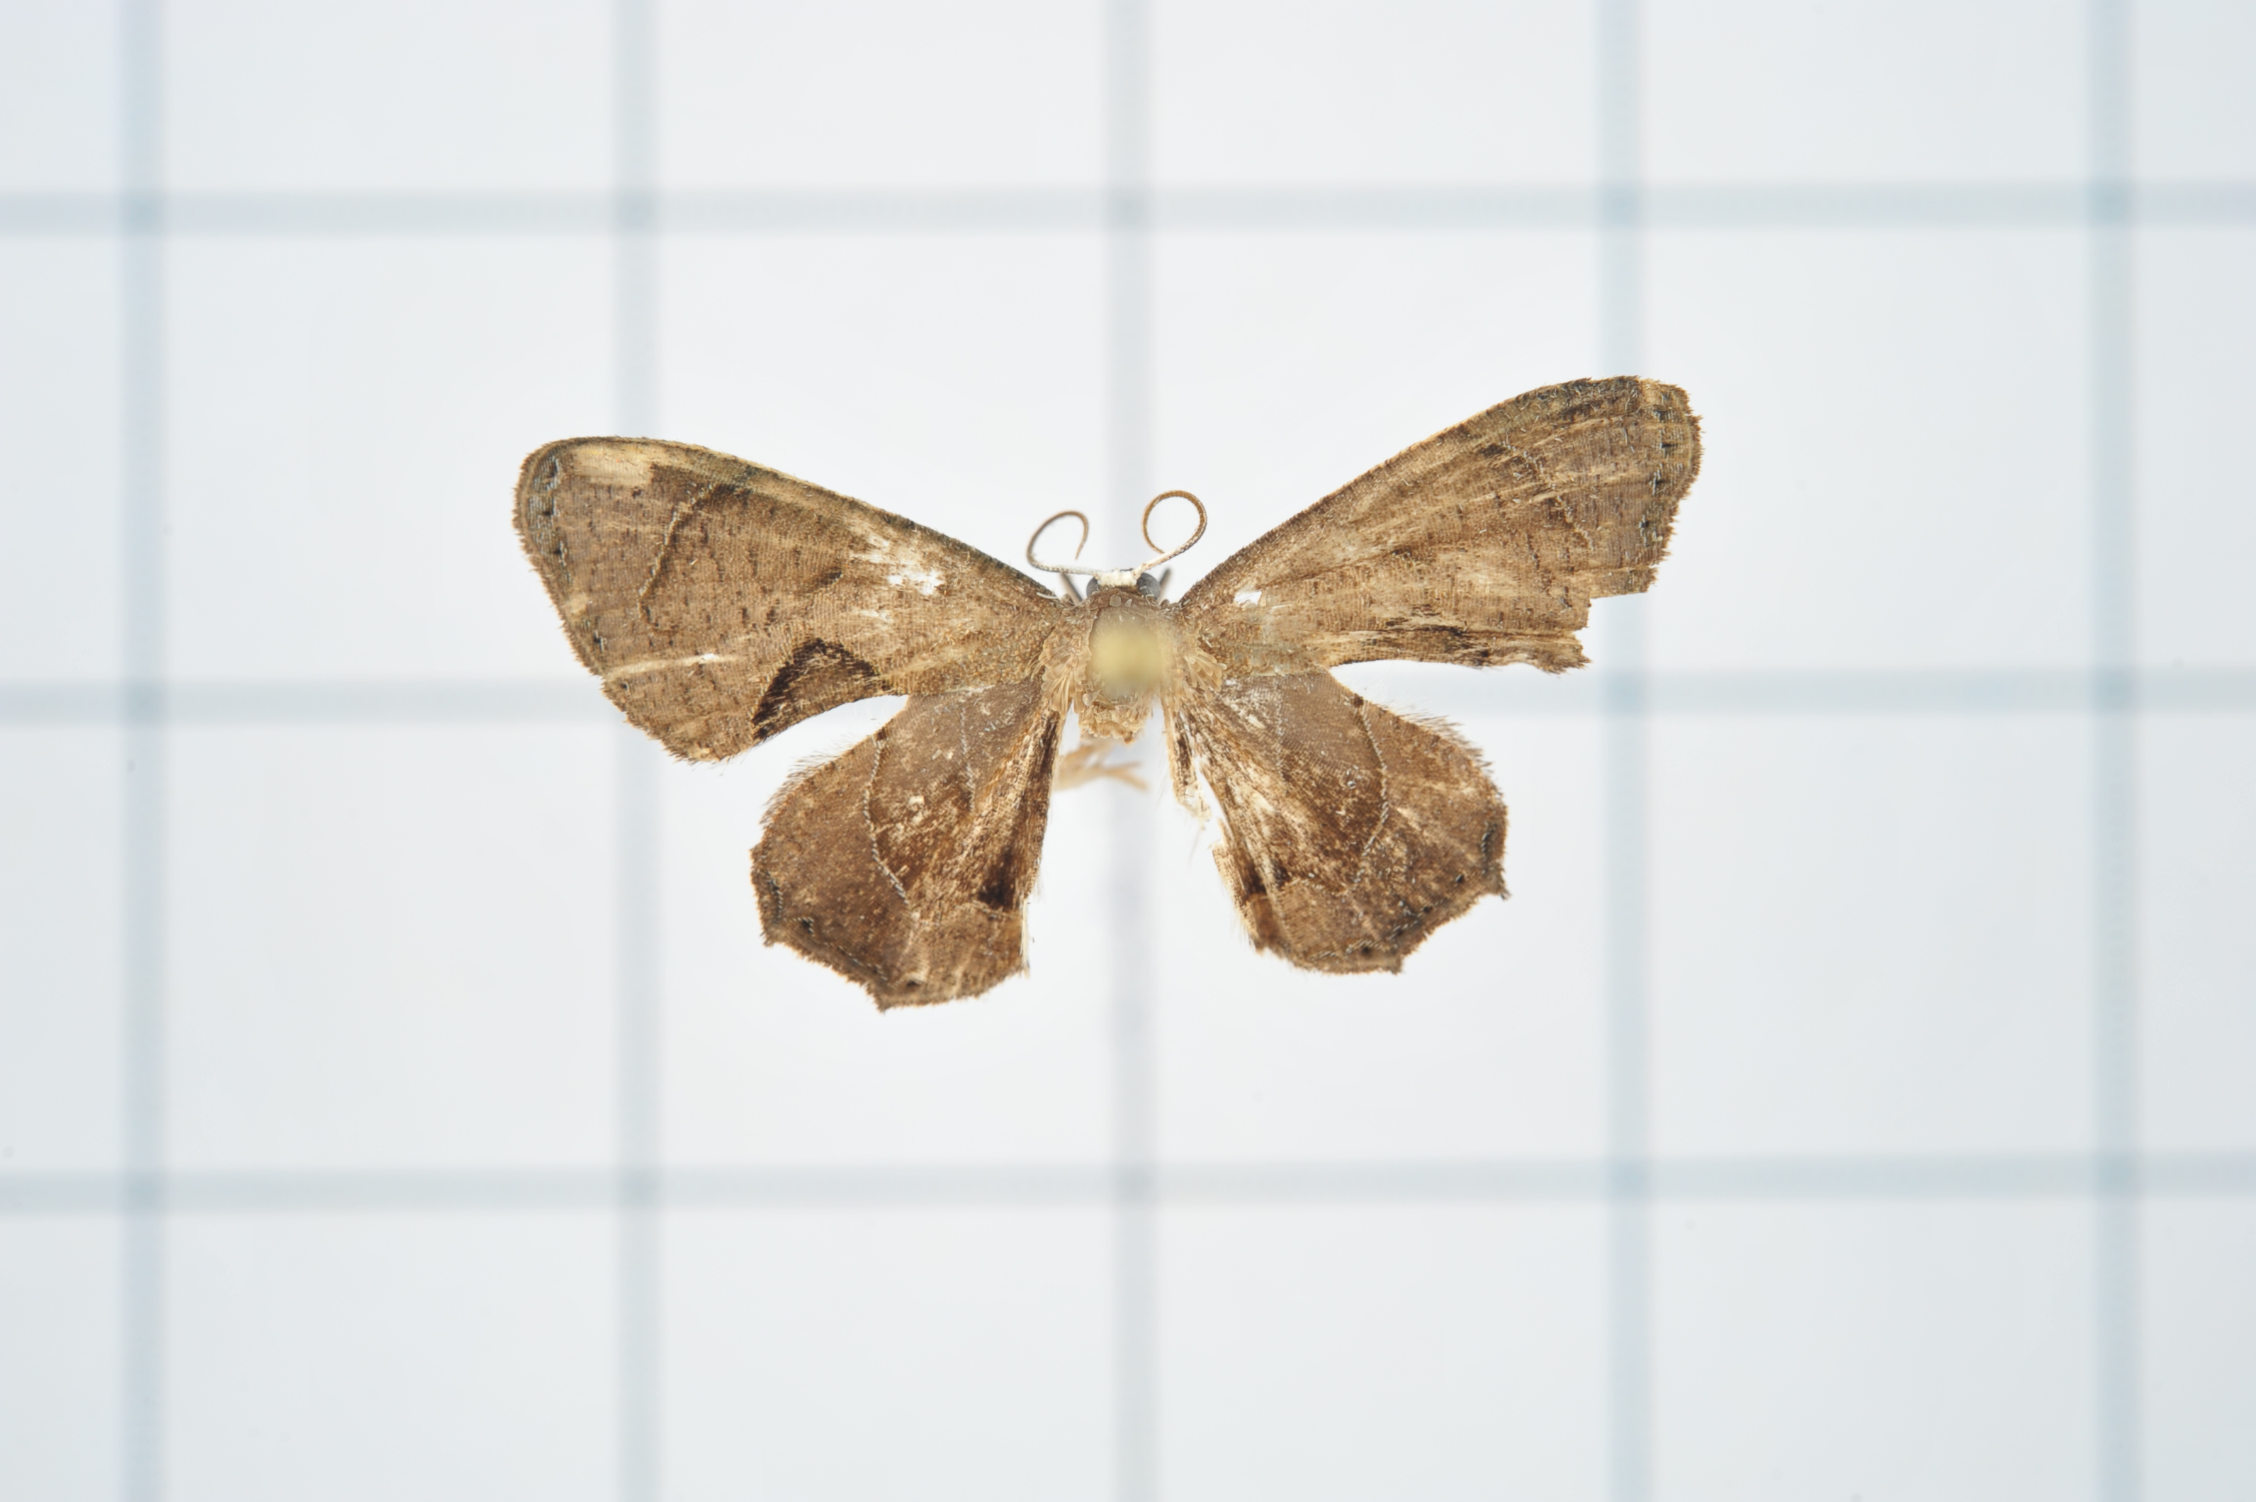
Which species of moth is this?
Phazaca alikangensis
